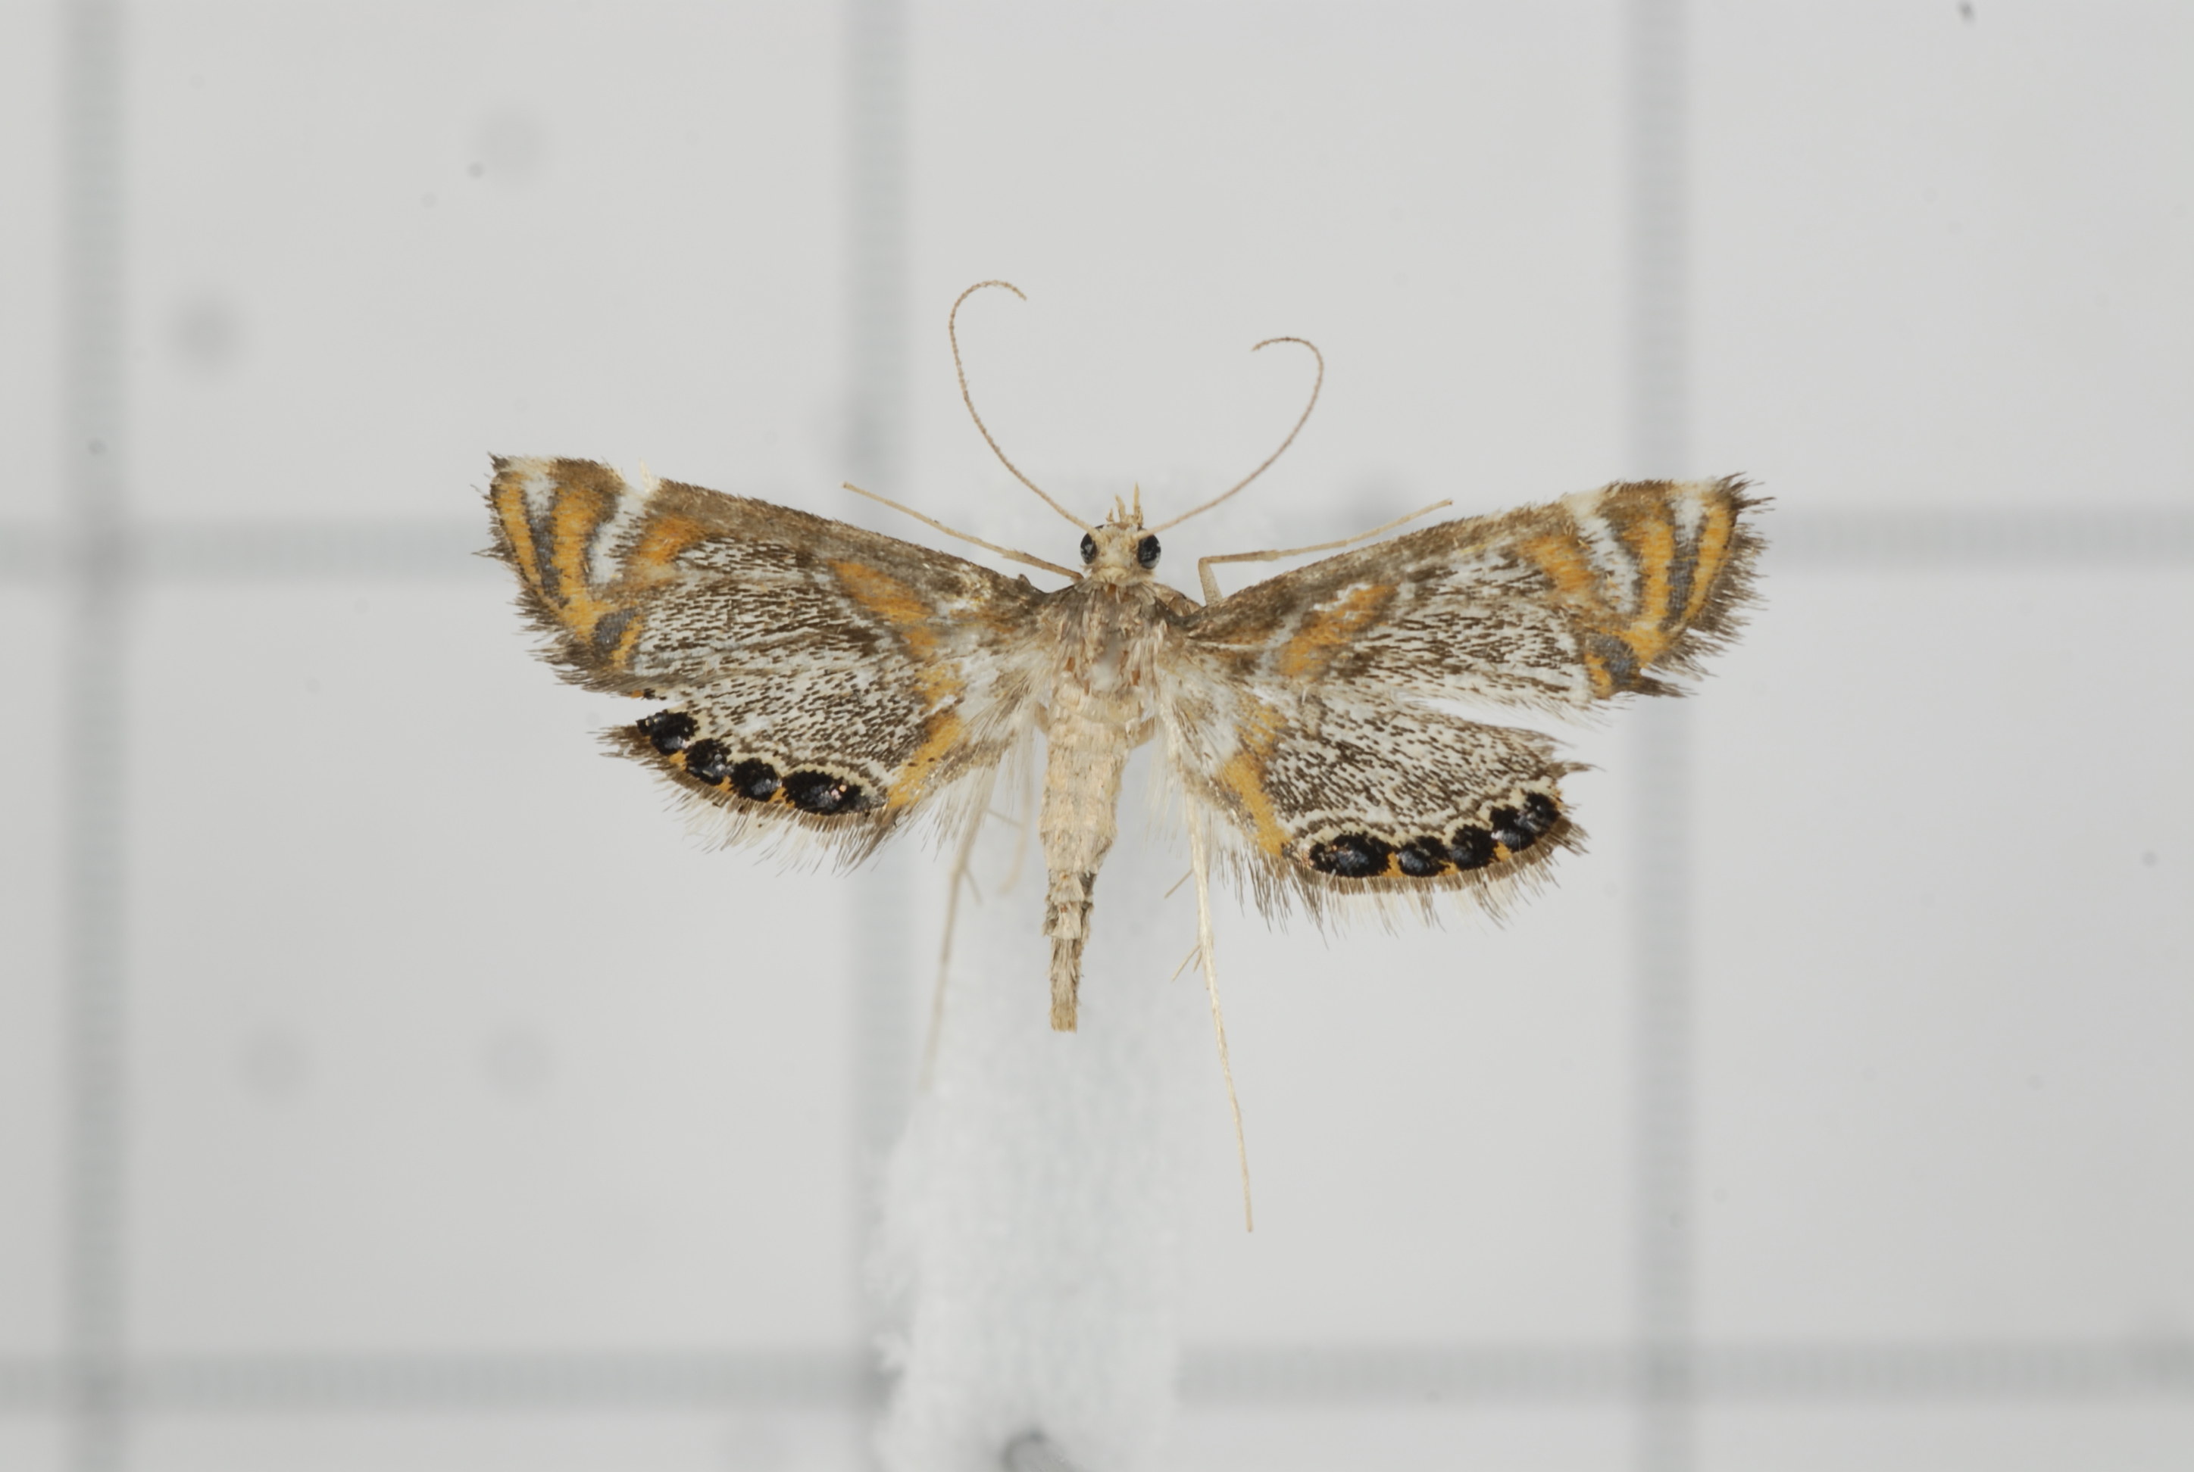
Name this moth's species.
Nymphicula yoshiyasui
